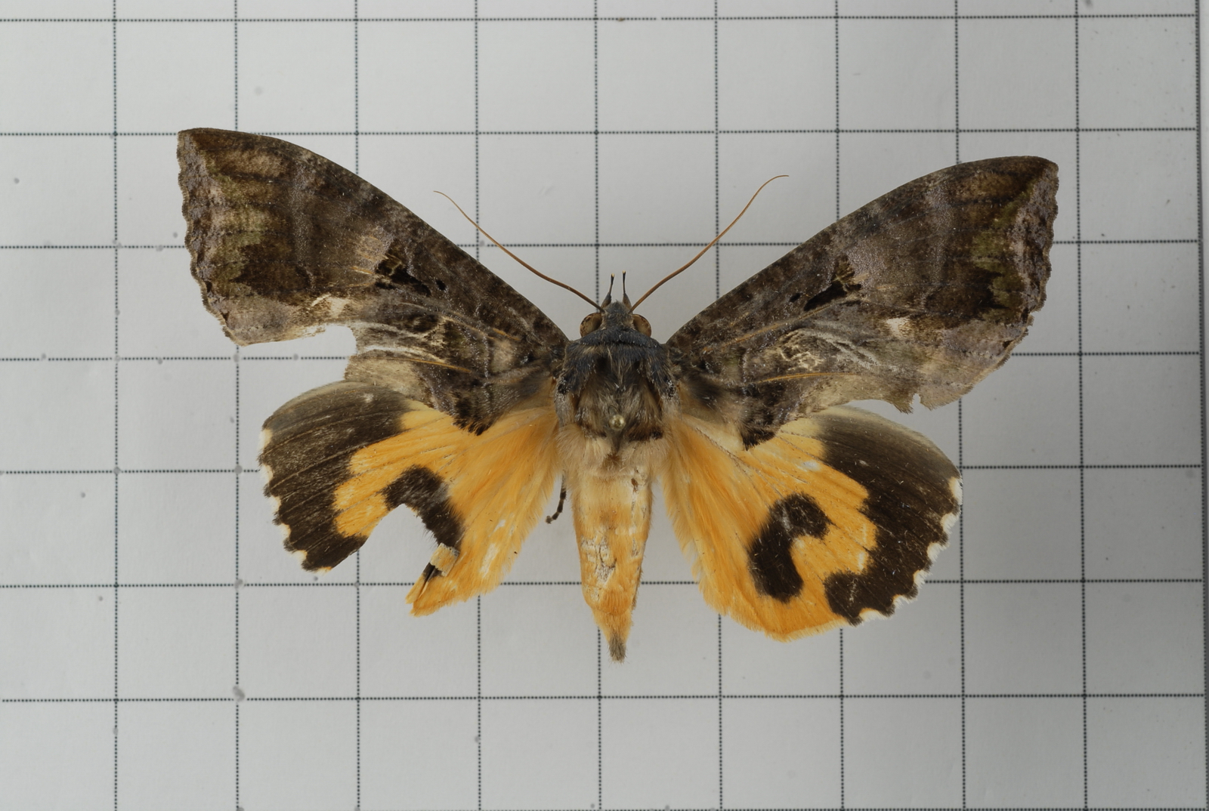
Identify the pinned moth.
Eudocima phalonia
